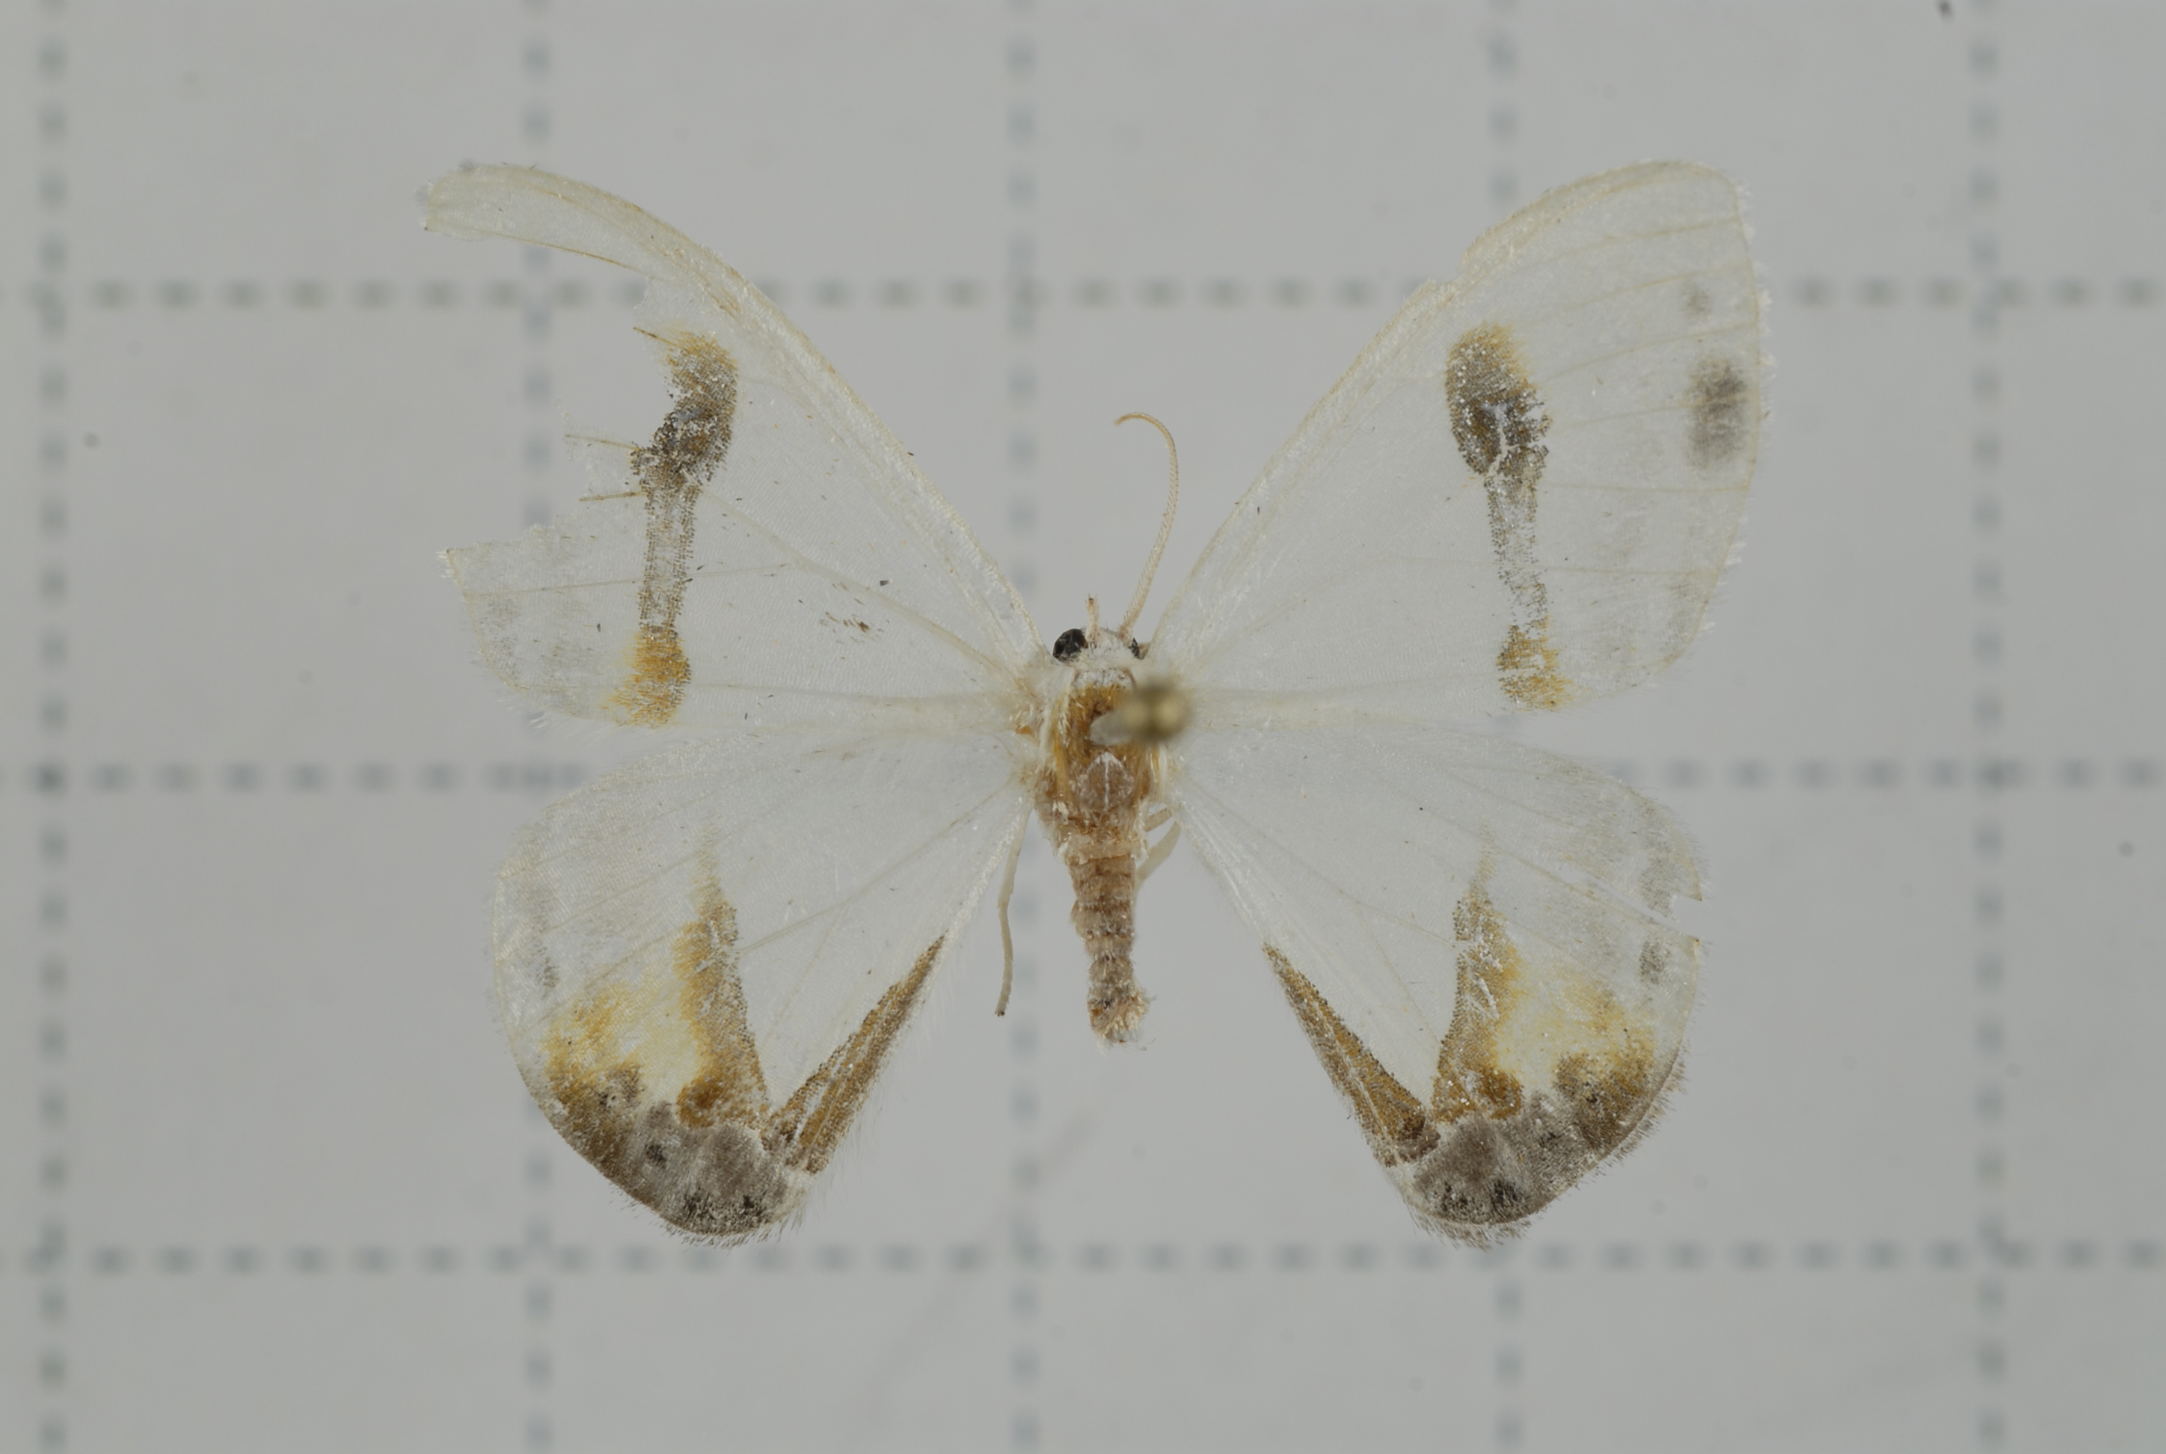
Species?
Macrocilix mysticata flavotincta
